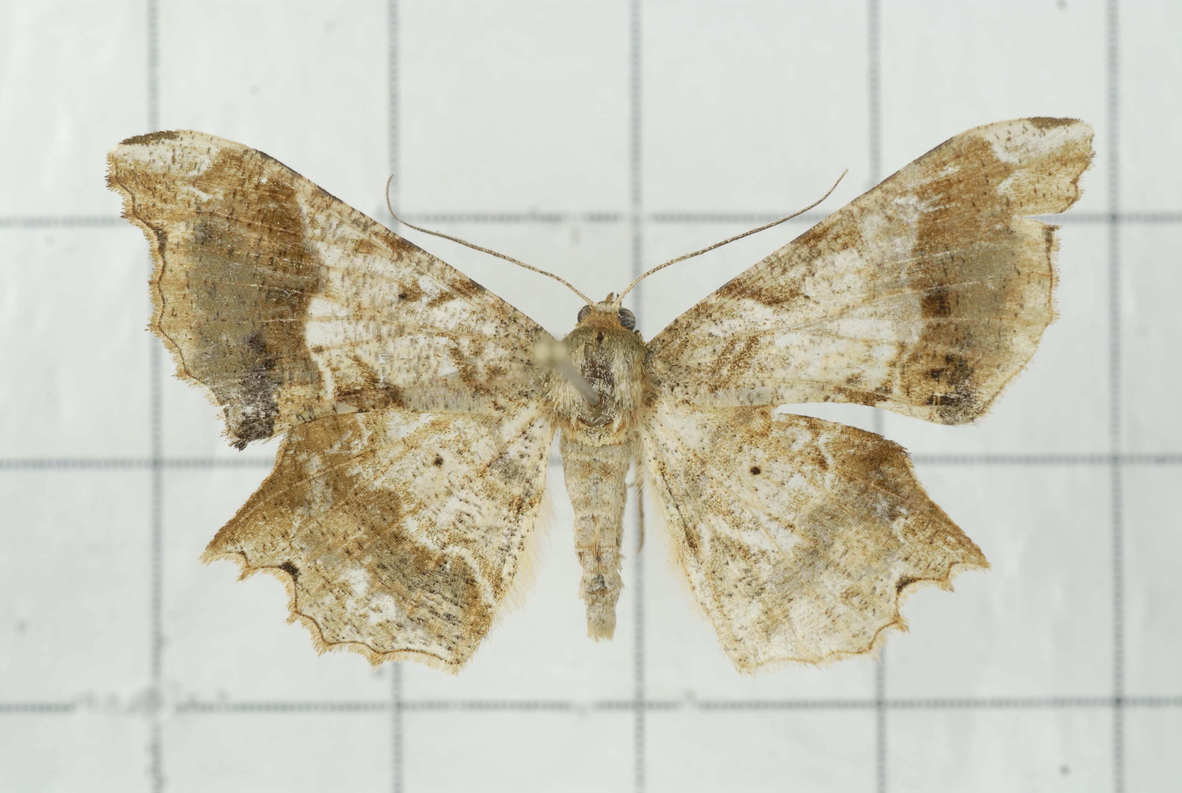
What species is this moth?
Krananda oliveomarginata
